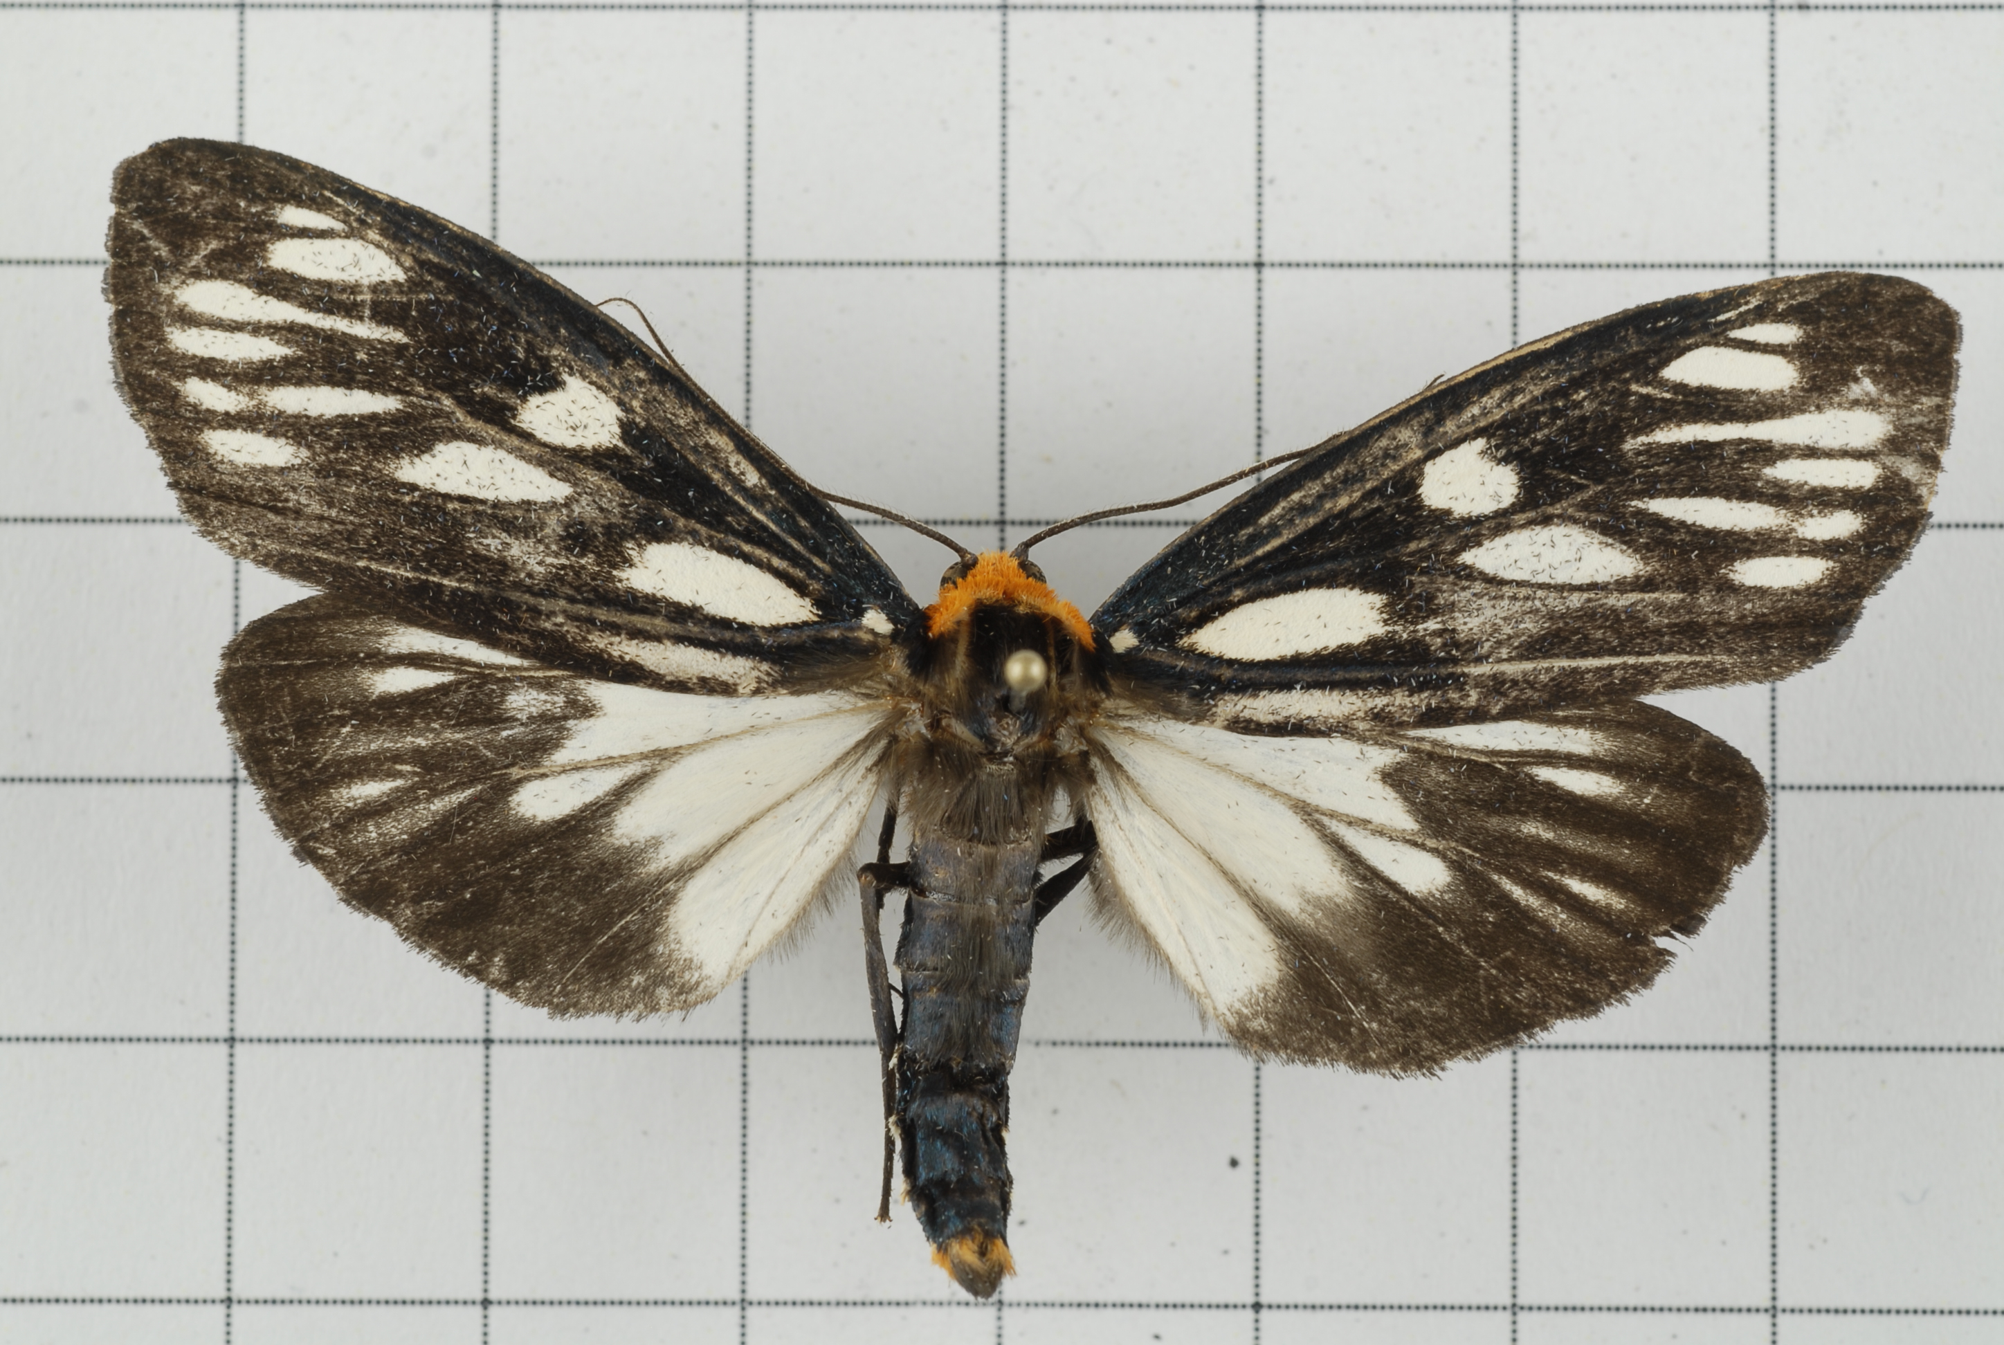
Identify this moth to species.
Macrobrochis gigas
